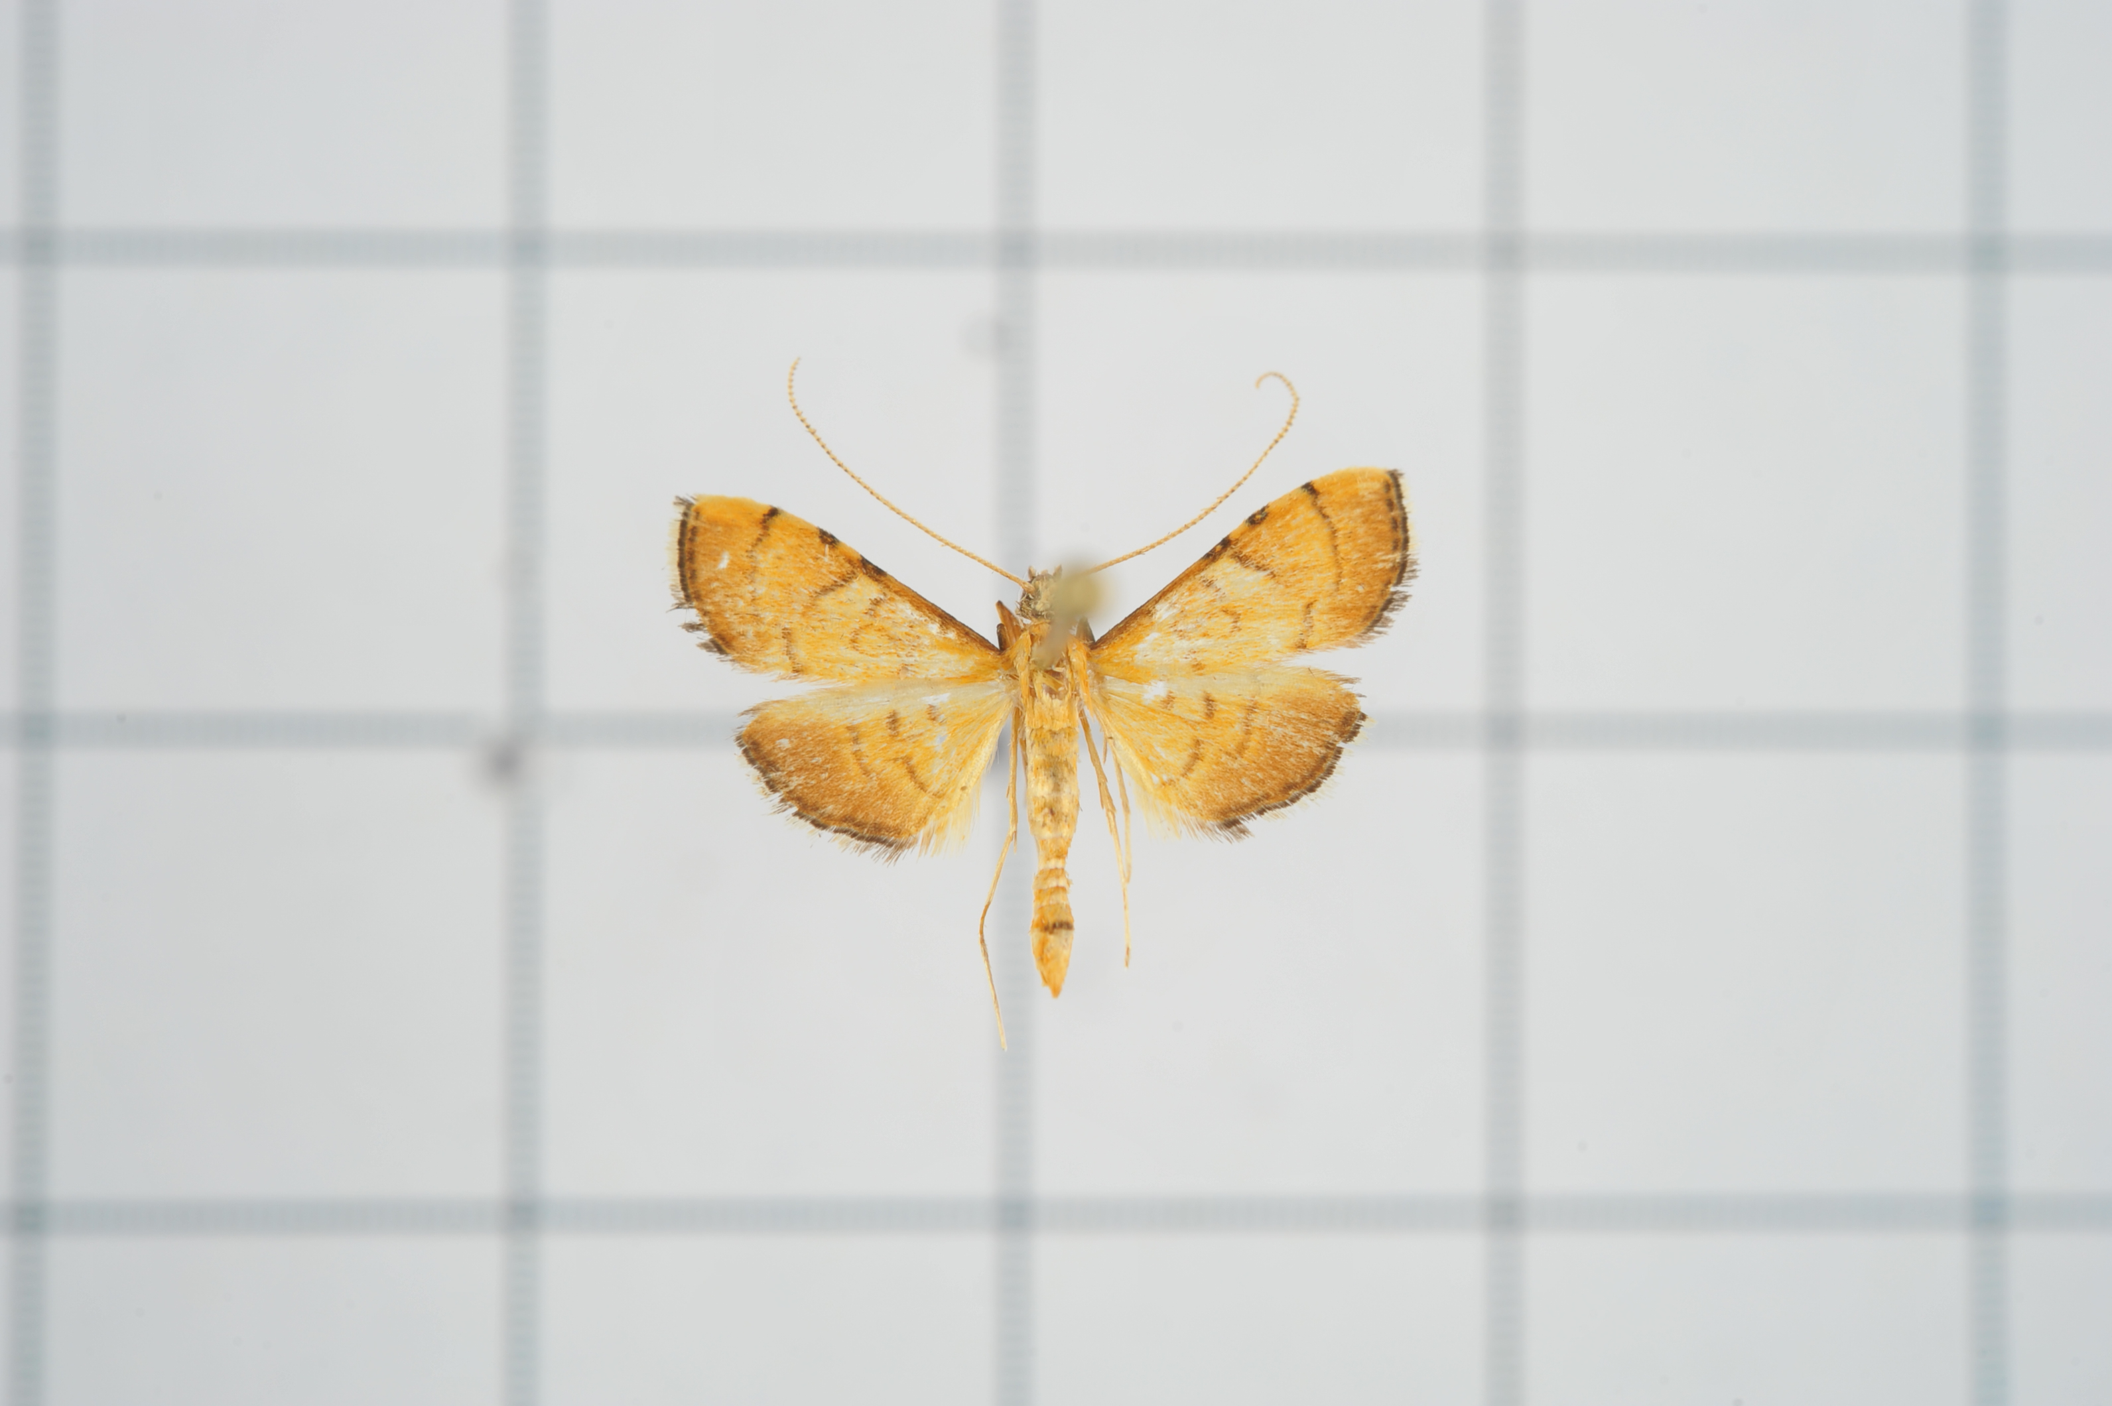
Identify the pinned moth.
Dolicharthria charonialis
